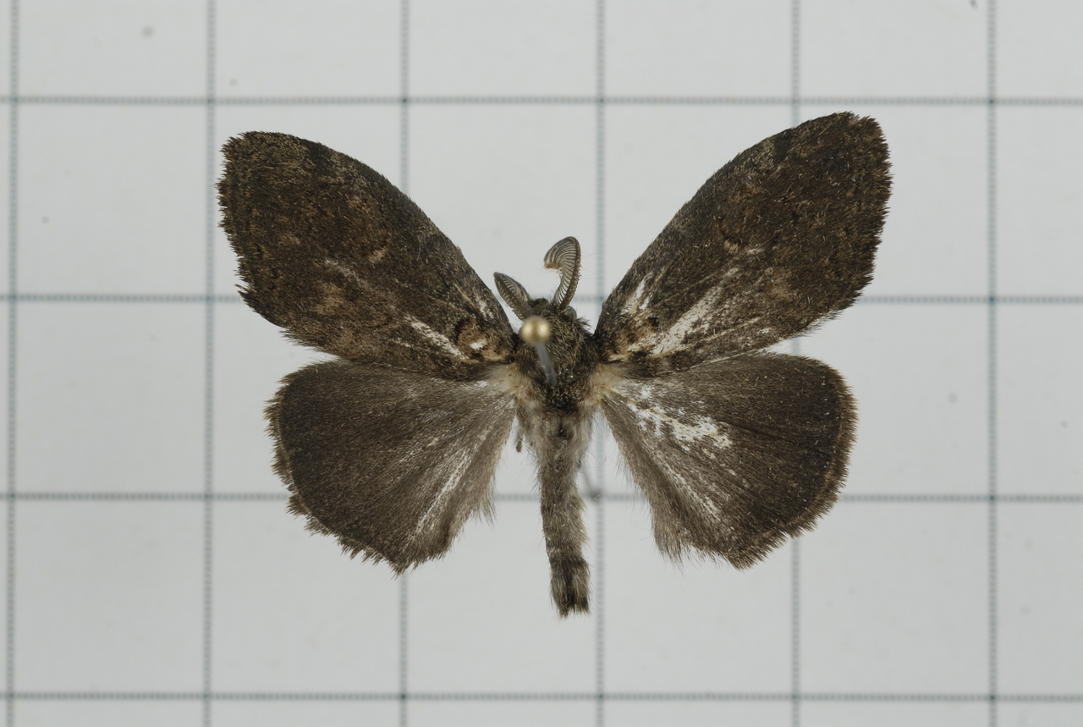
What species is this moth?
Olene dudgeoni
